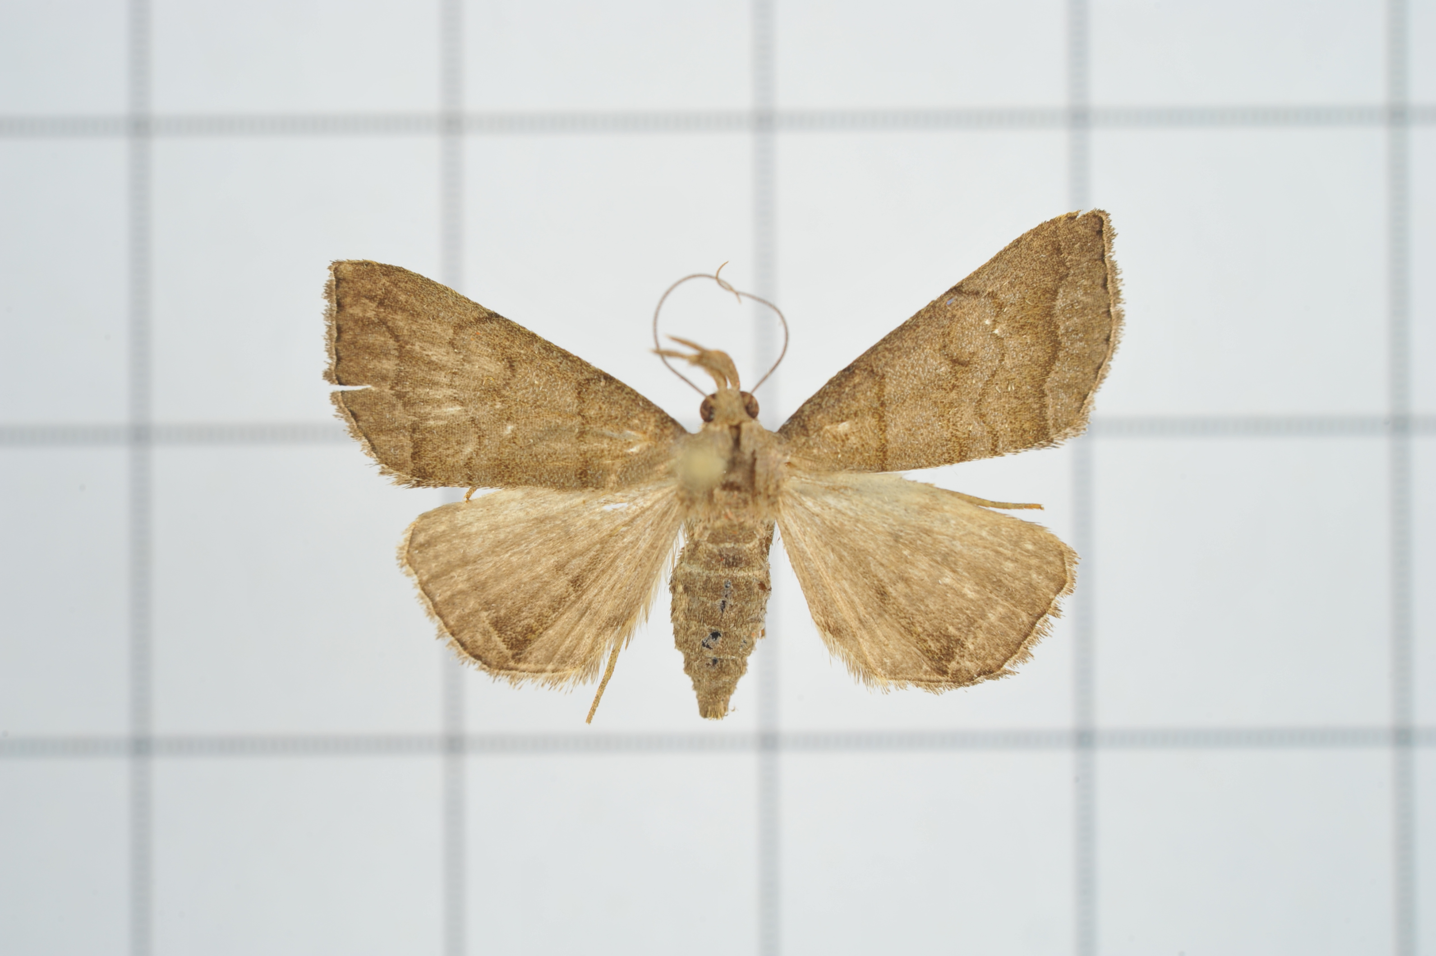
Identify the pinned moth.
Herminia undulata
